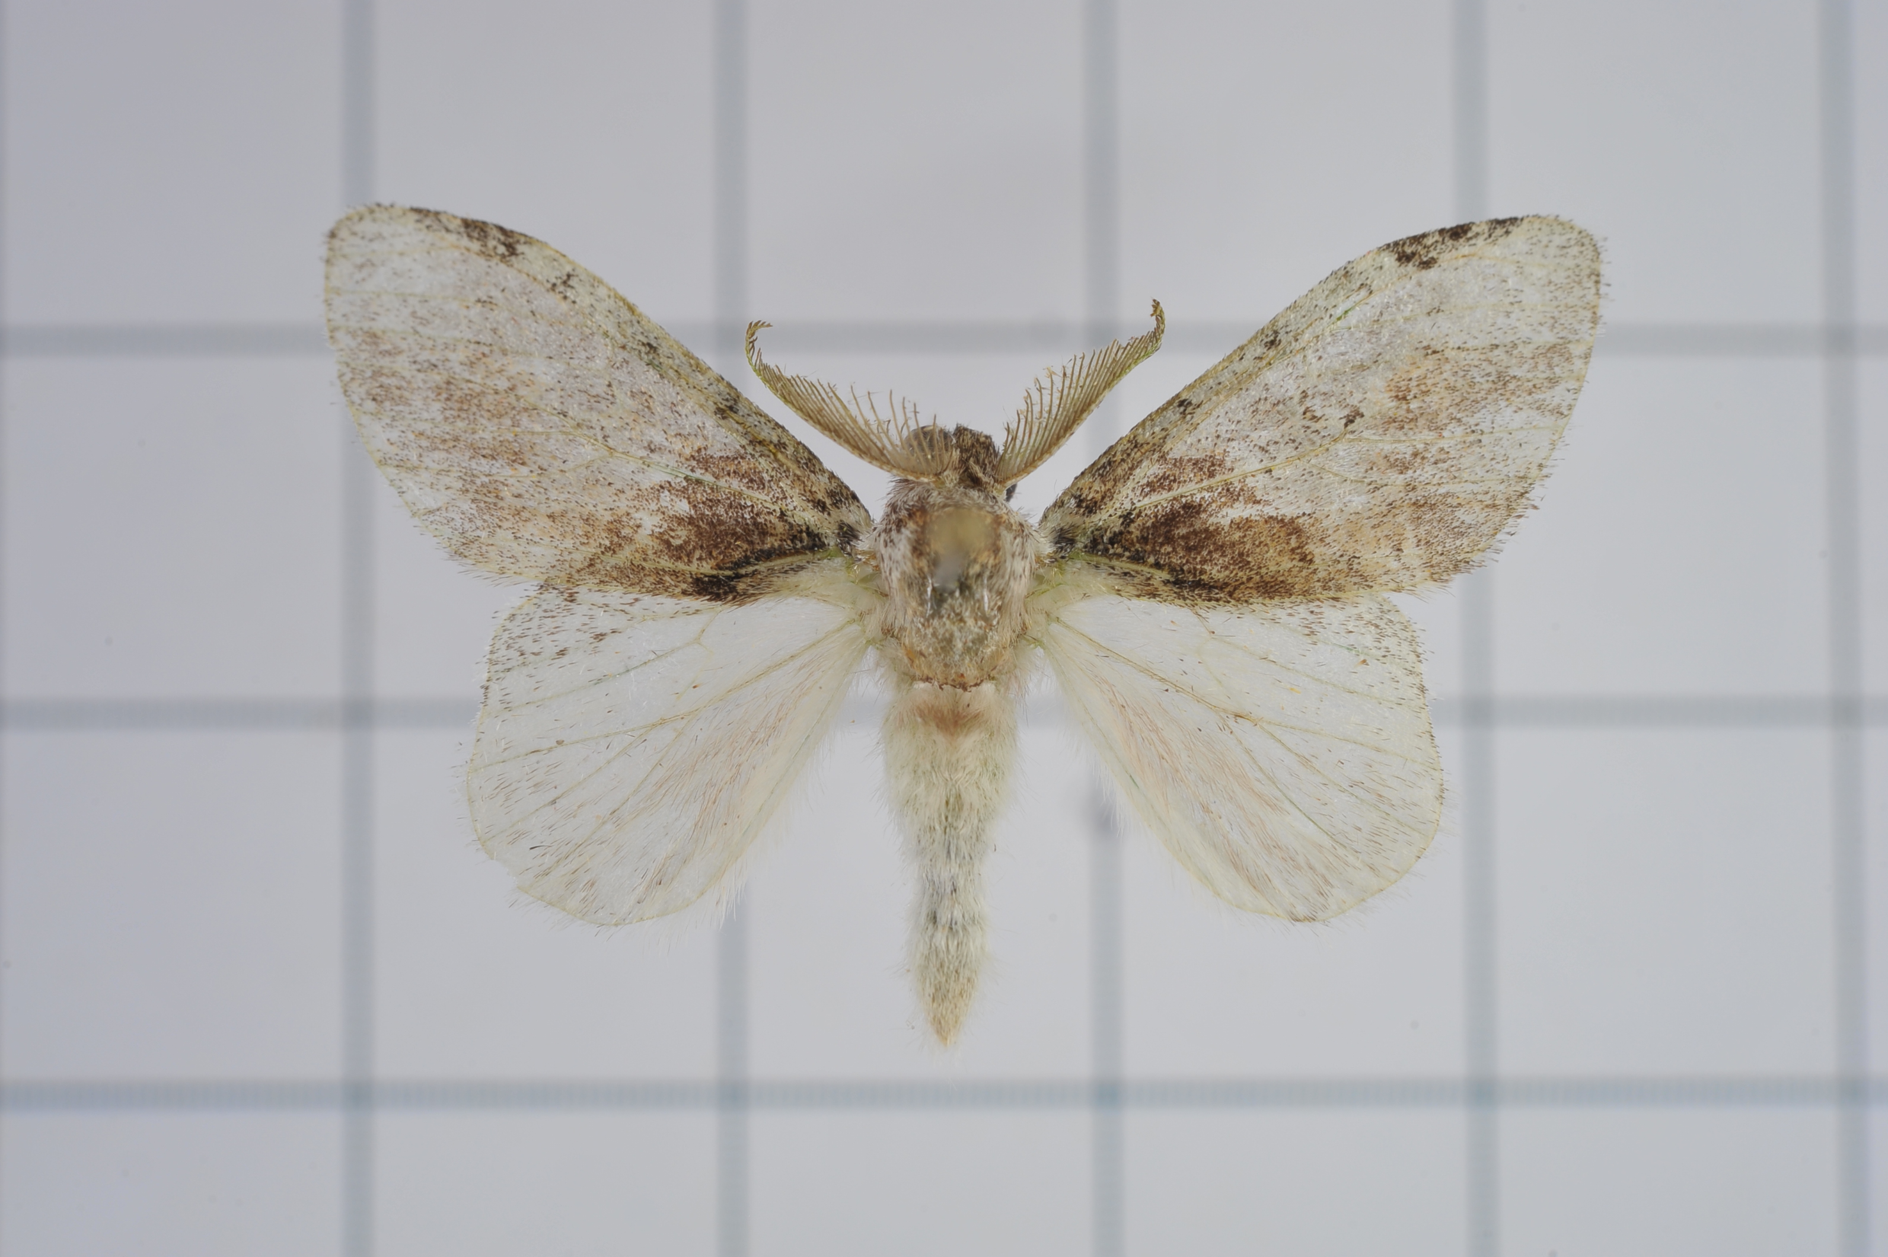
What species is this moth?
Liparopsis postalbida
